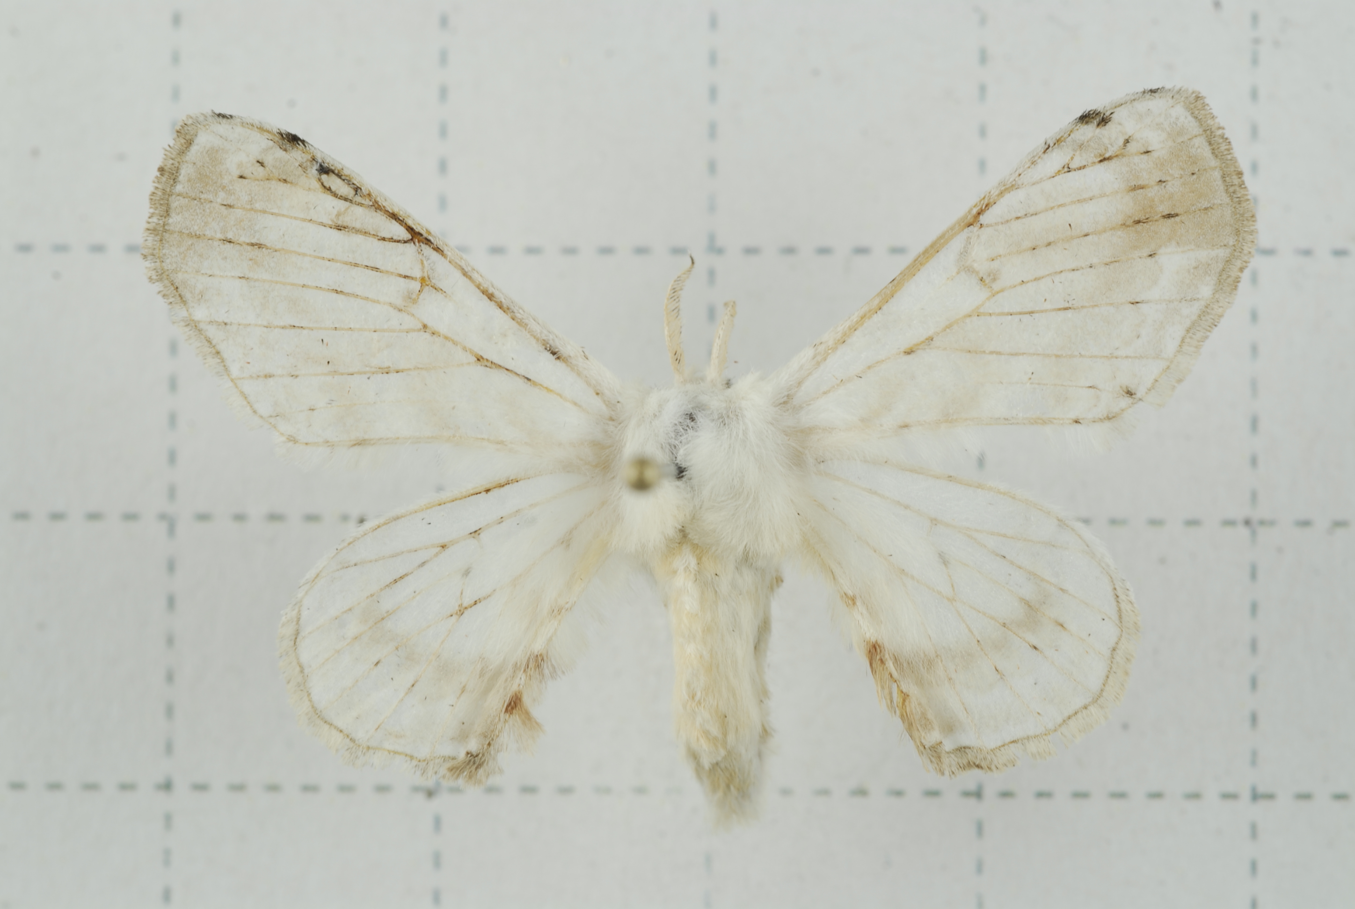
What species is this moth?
Ernolatia moorei
